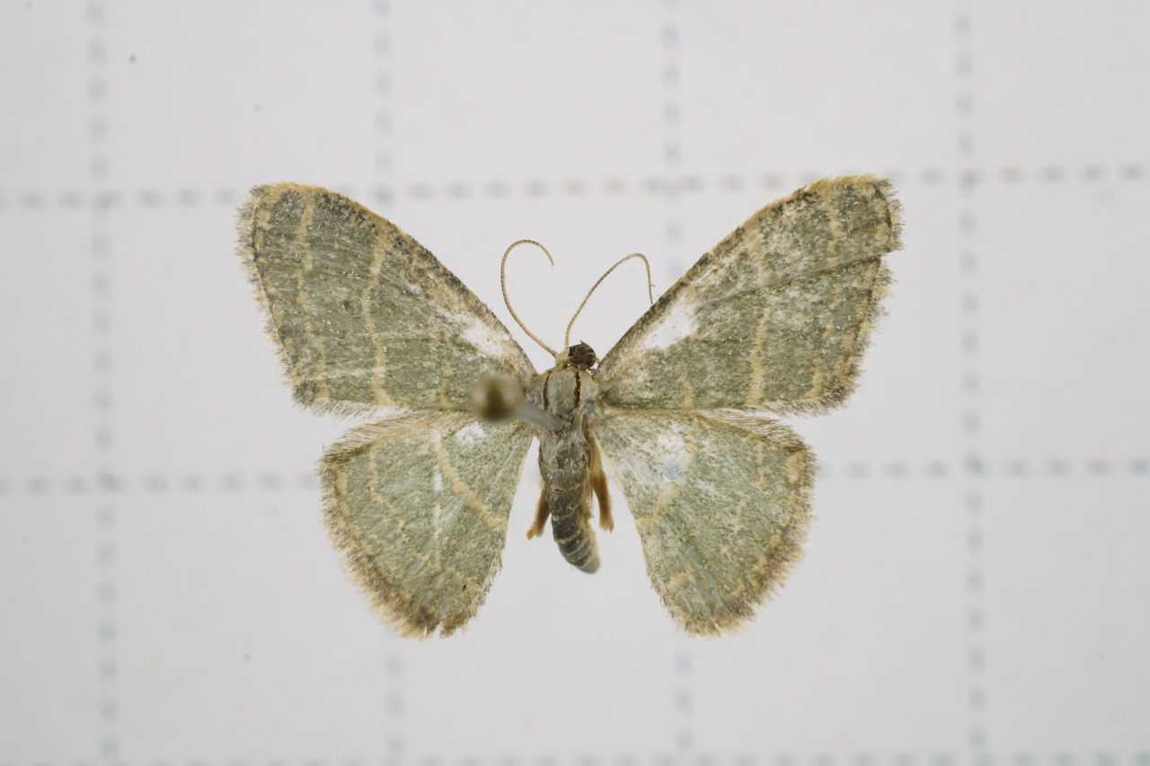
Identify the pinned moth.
Lophophleps purpurea
